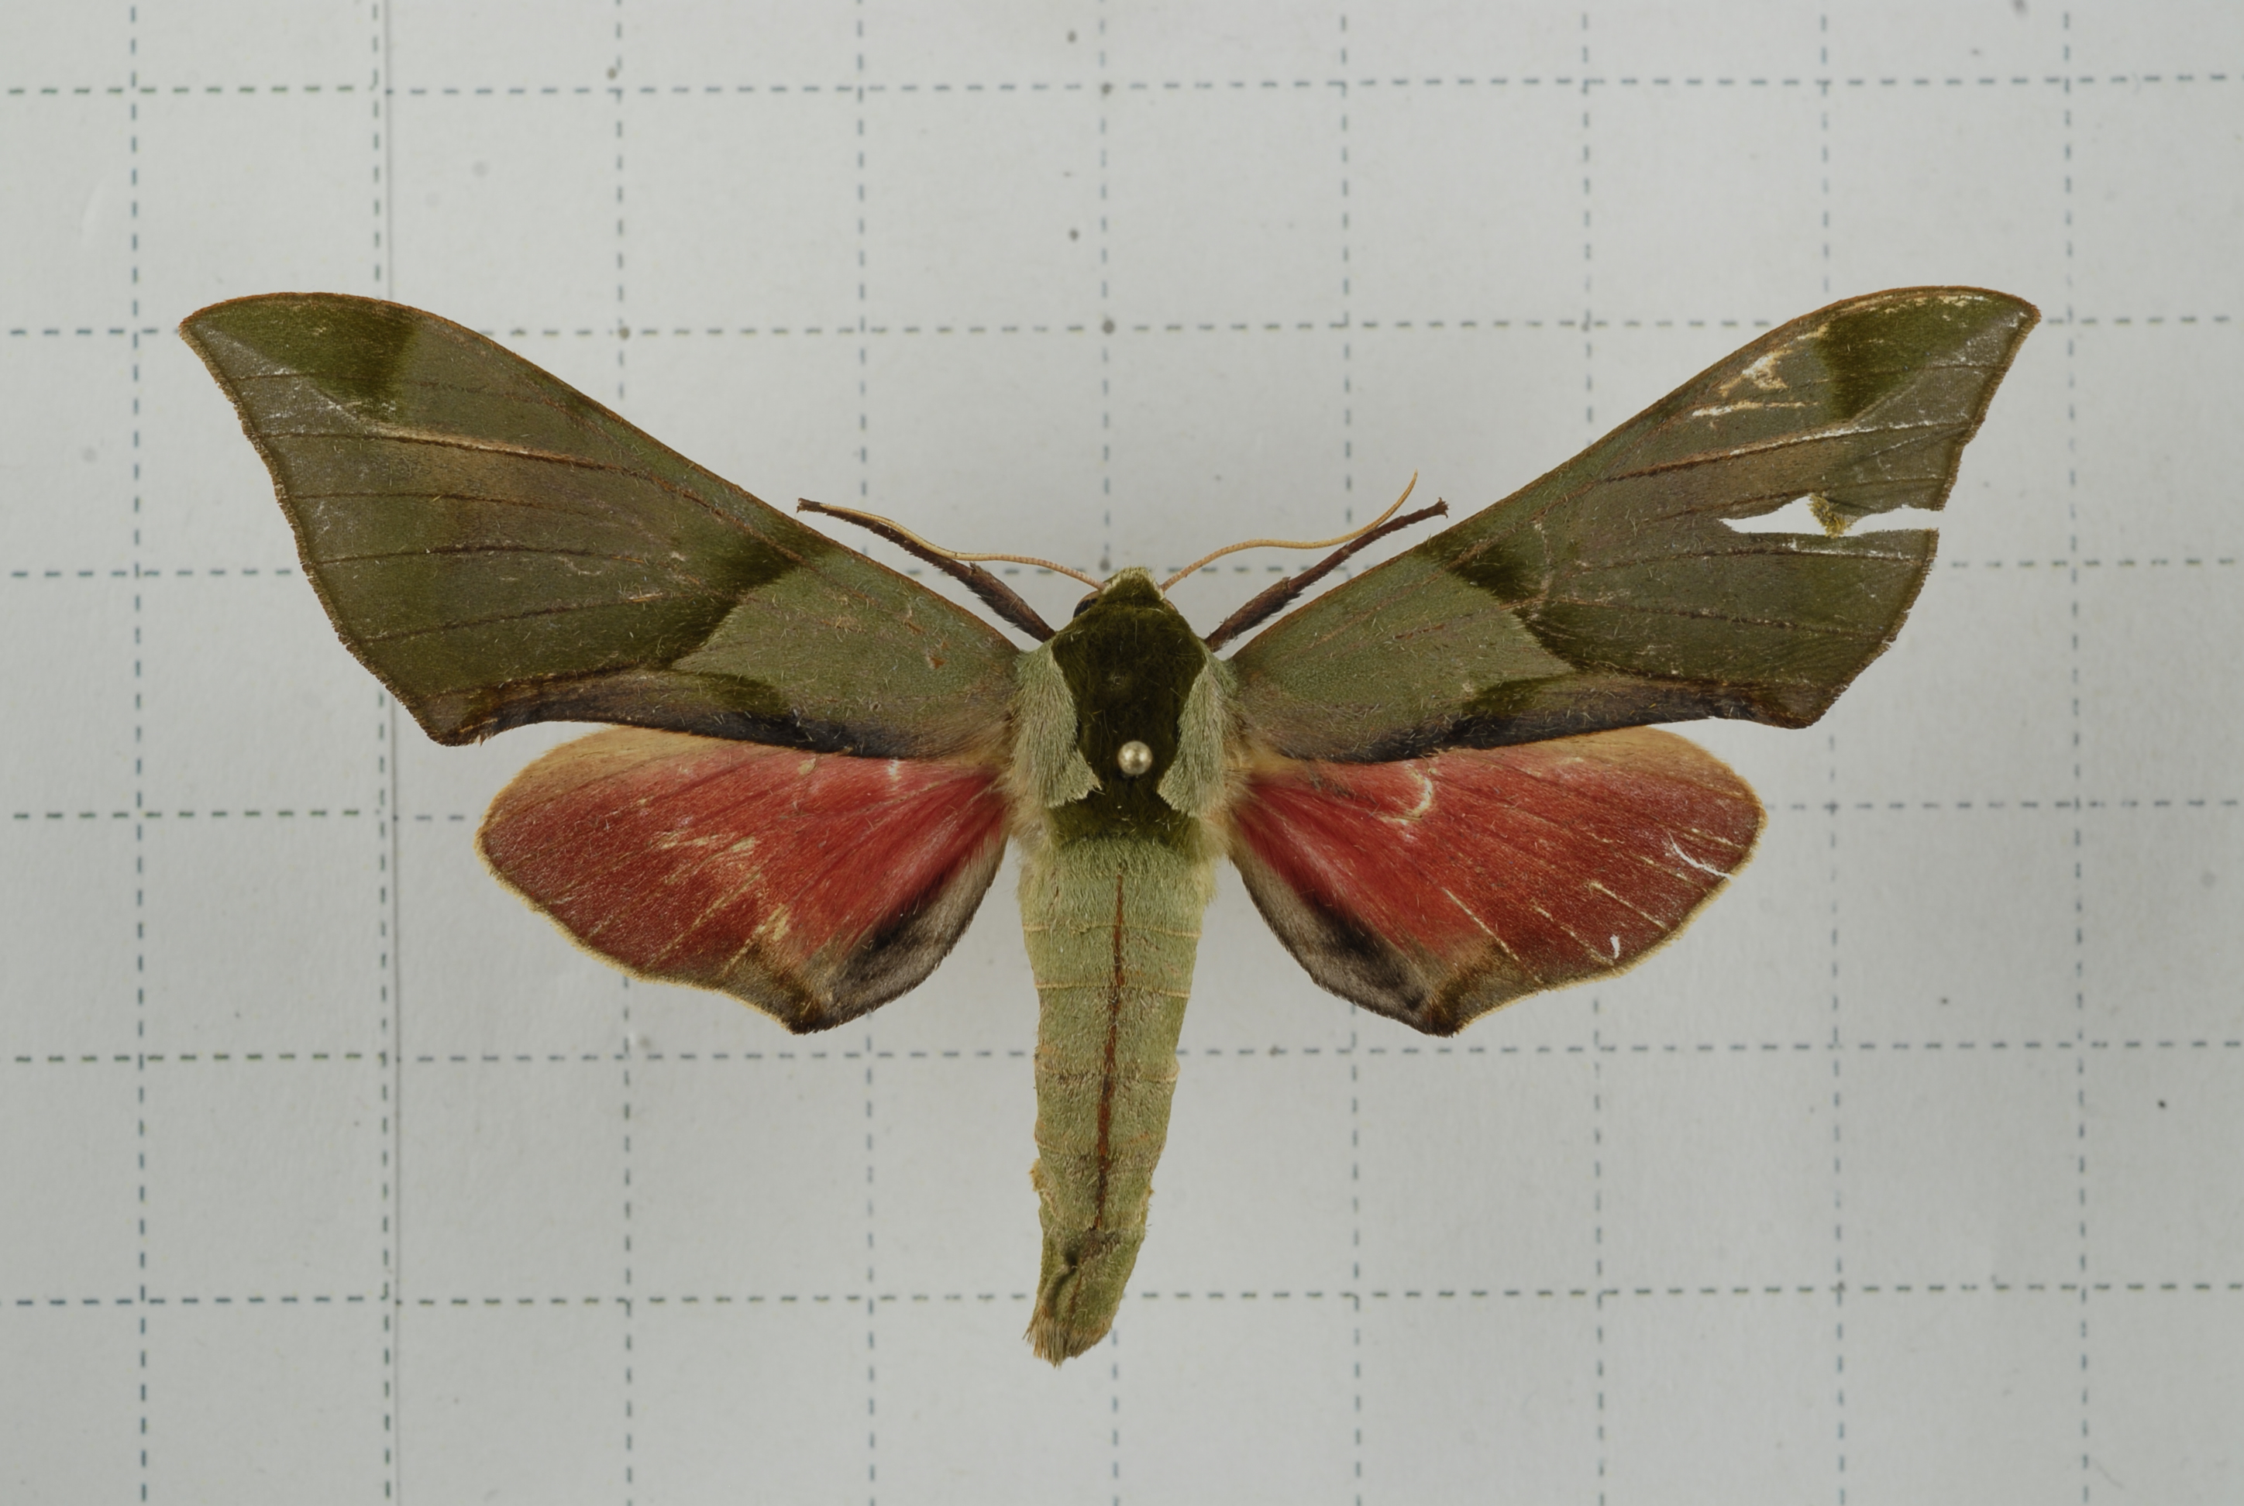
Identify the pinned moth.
Callambulyx tatarinovii formosana
